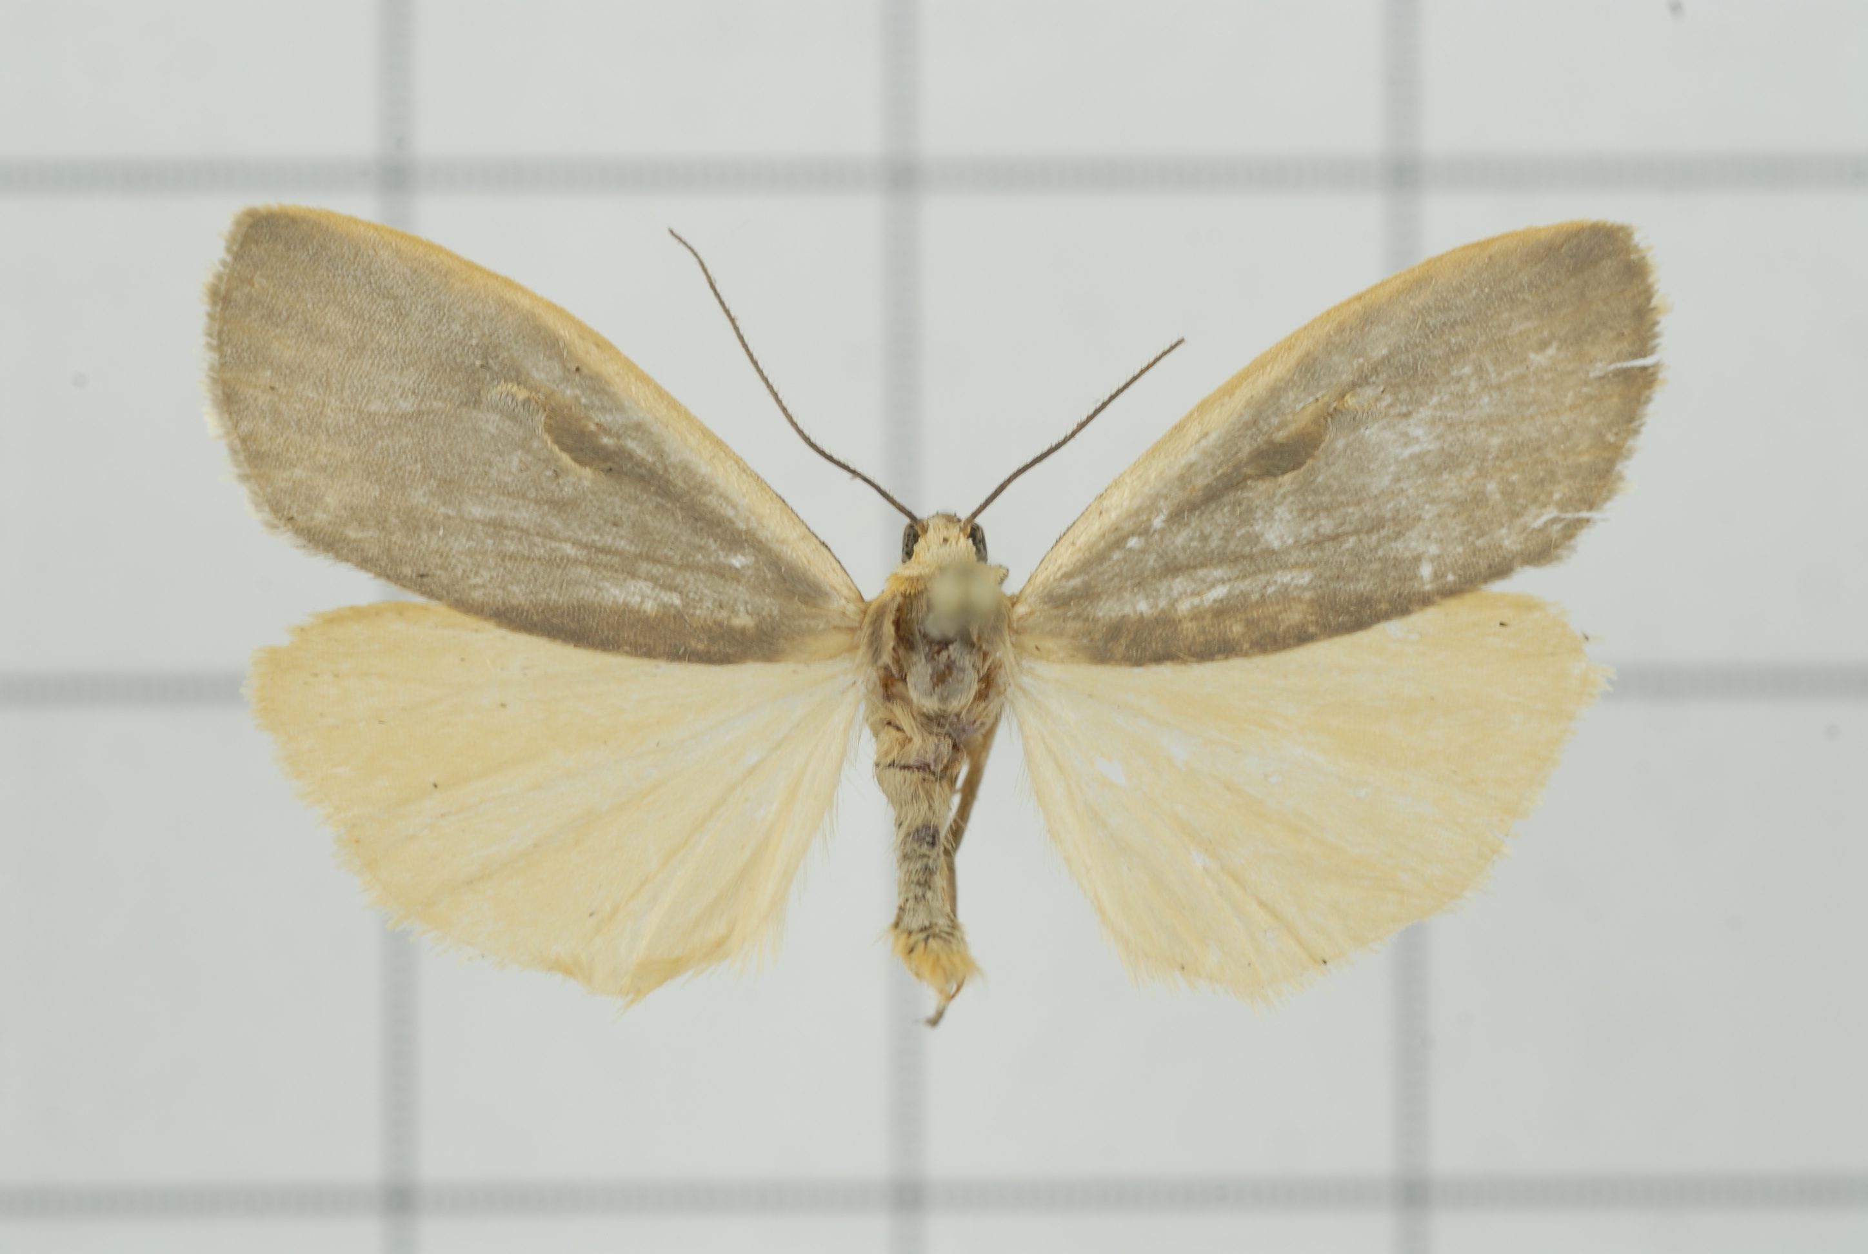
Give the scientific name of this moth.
Gandhara jieenchenae
